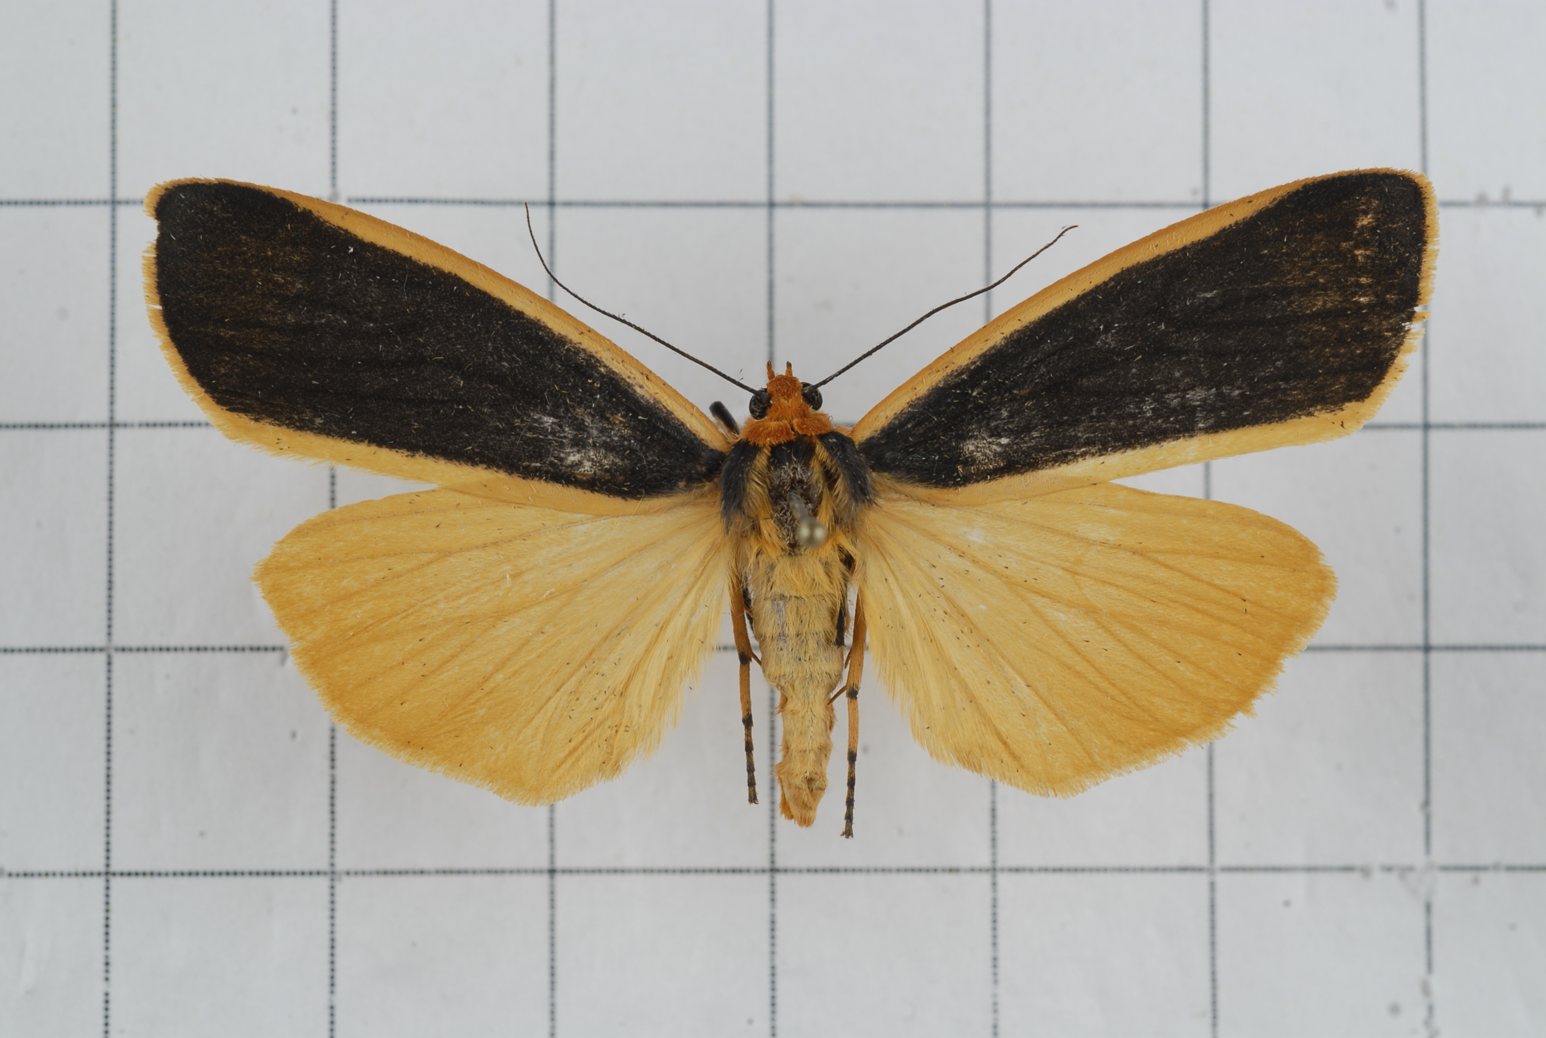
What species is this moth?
Churinga virago
